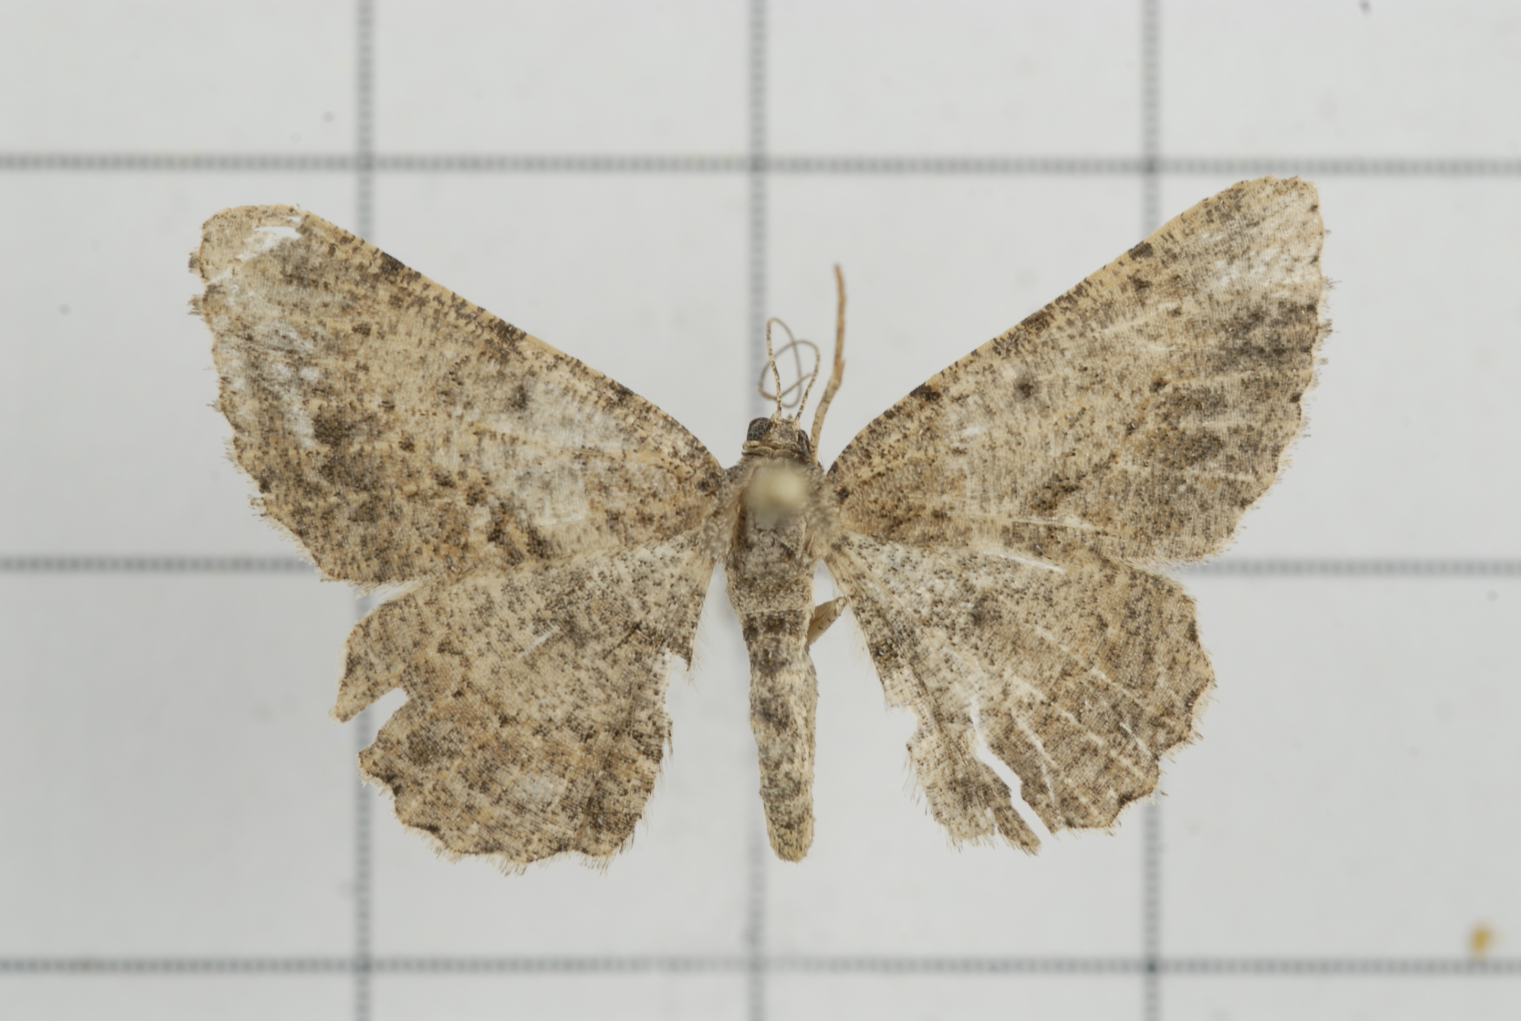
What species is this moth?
Psilalcis breta rantaizana
